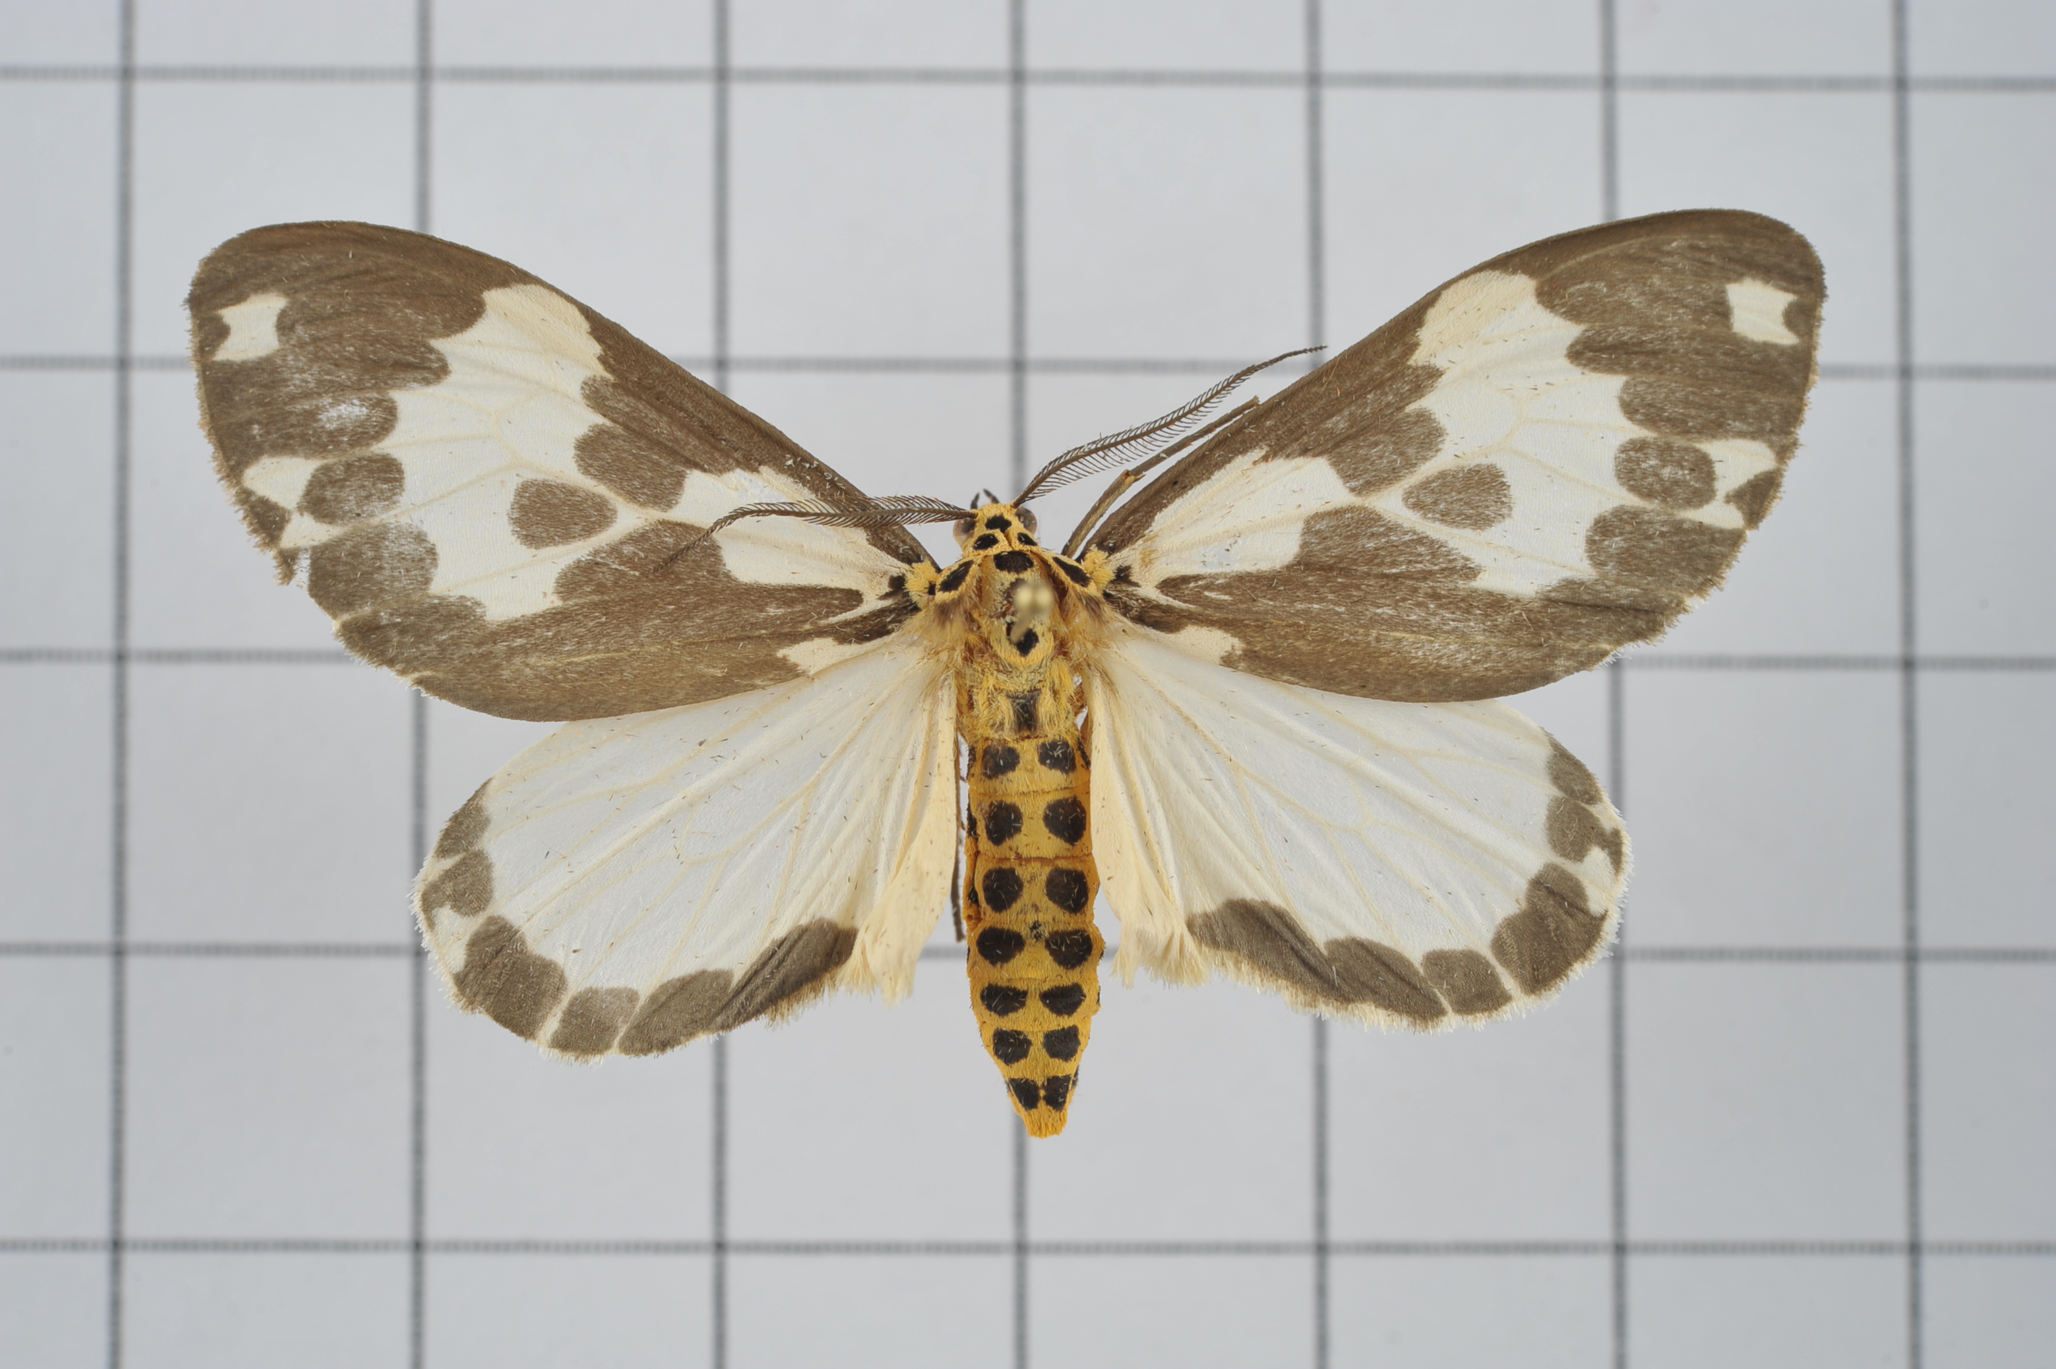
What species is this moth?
Nyctemera carissima formosana
